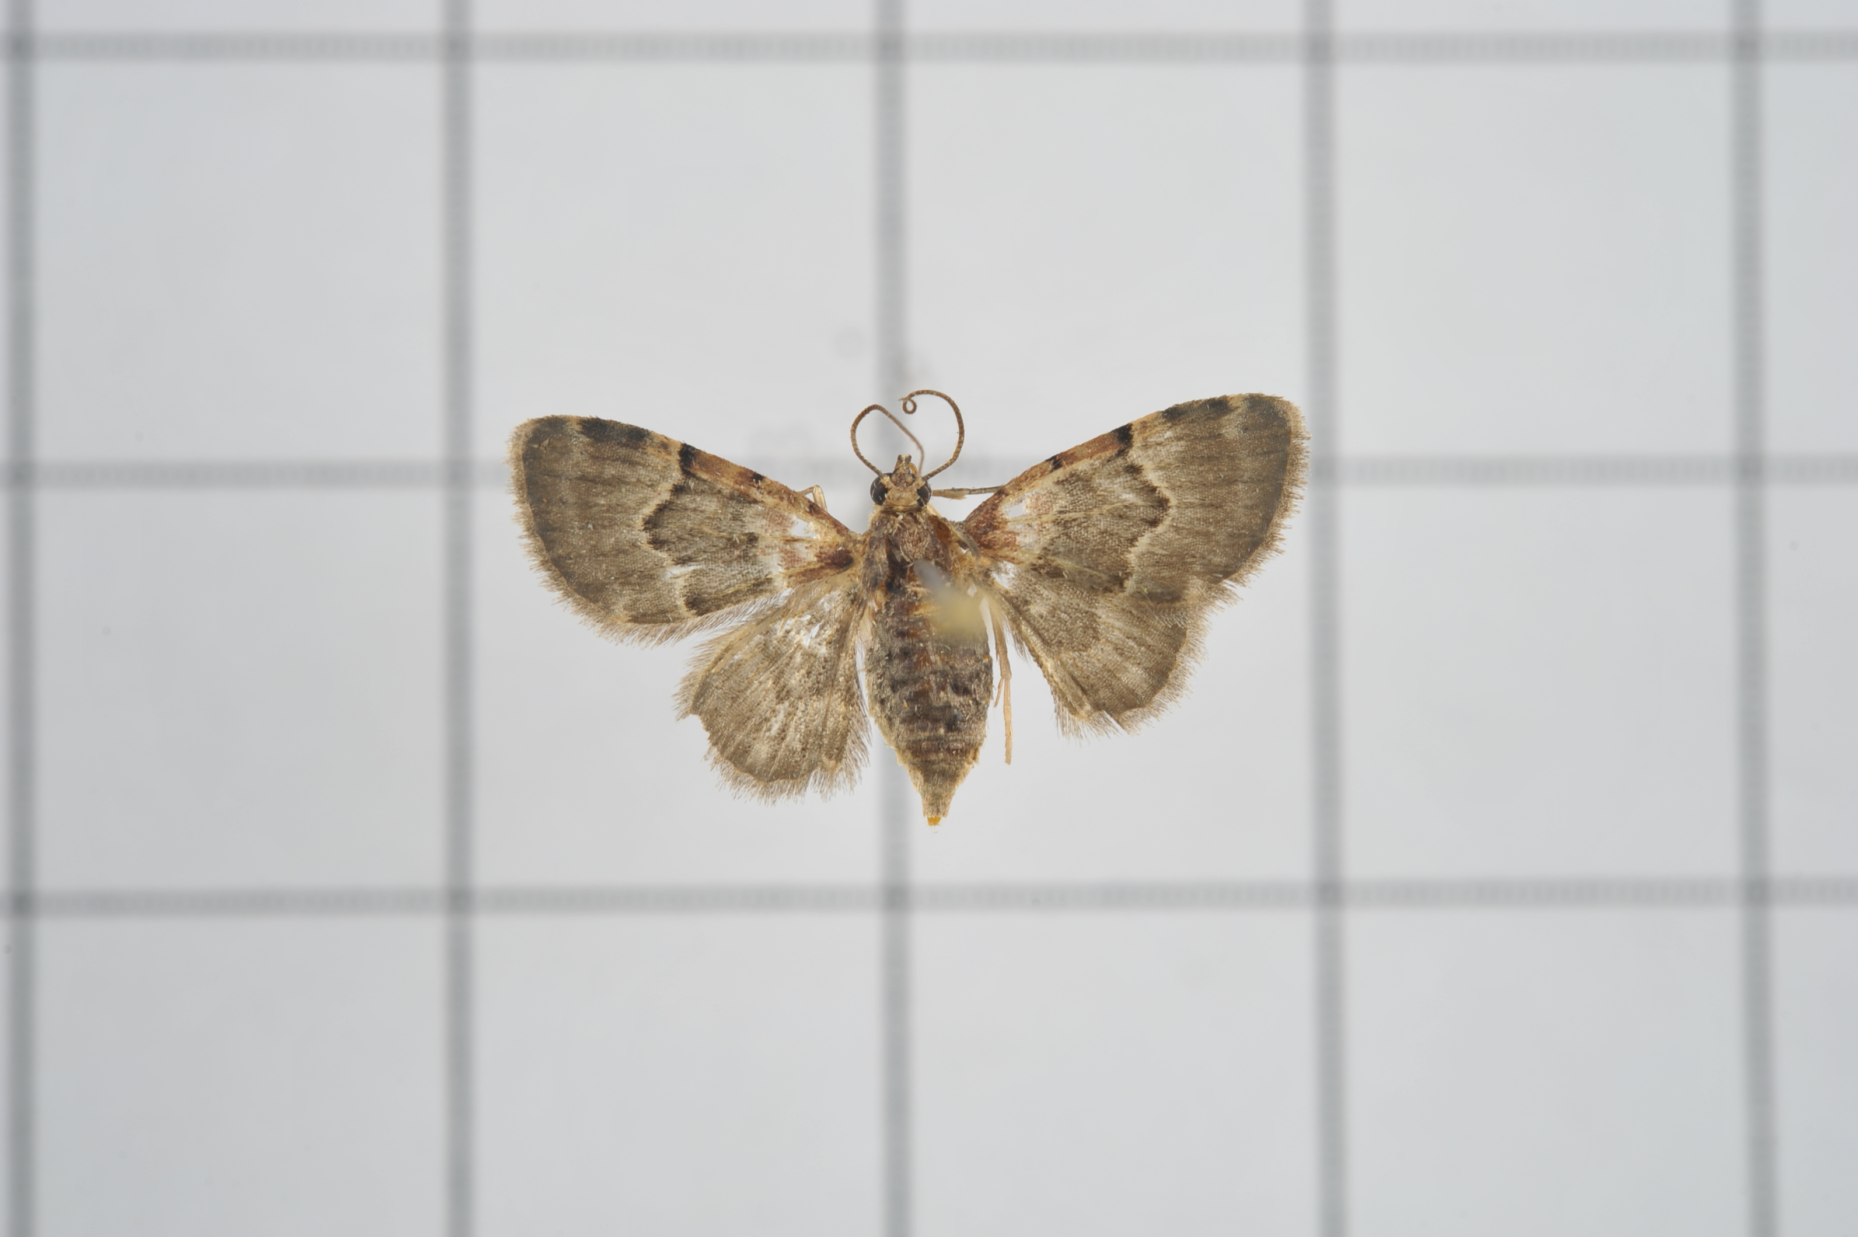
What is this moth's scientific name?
Glaucoclystis griseorufa griseorufa
